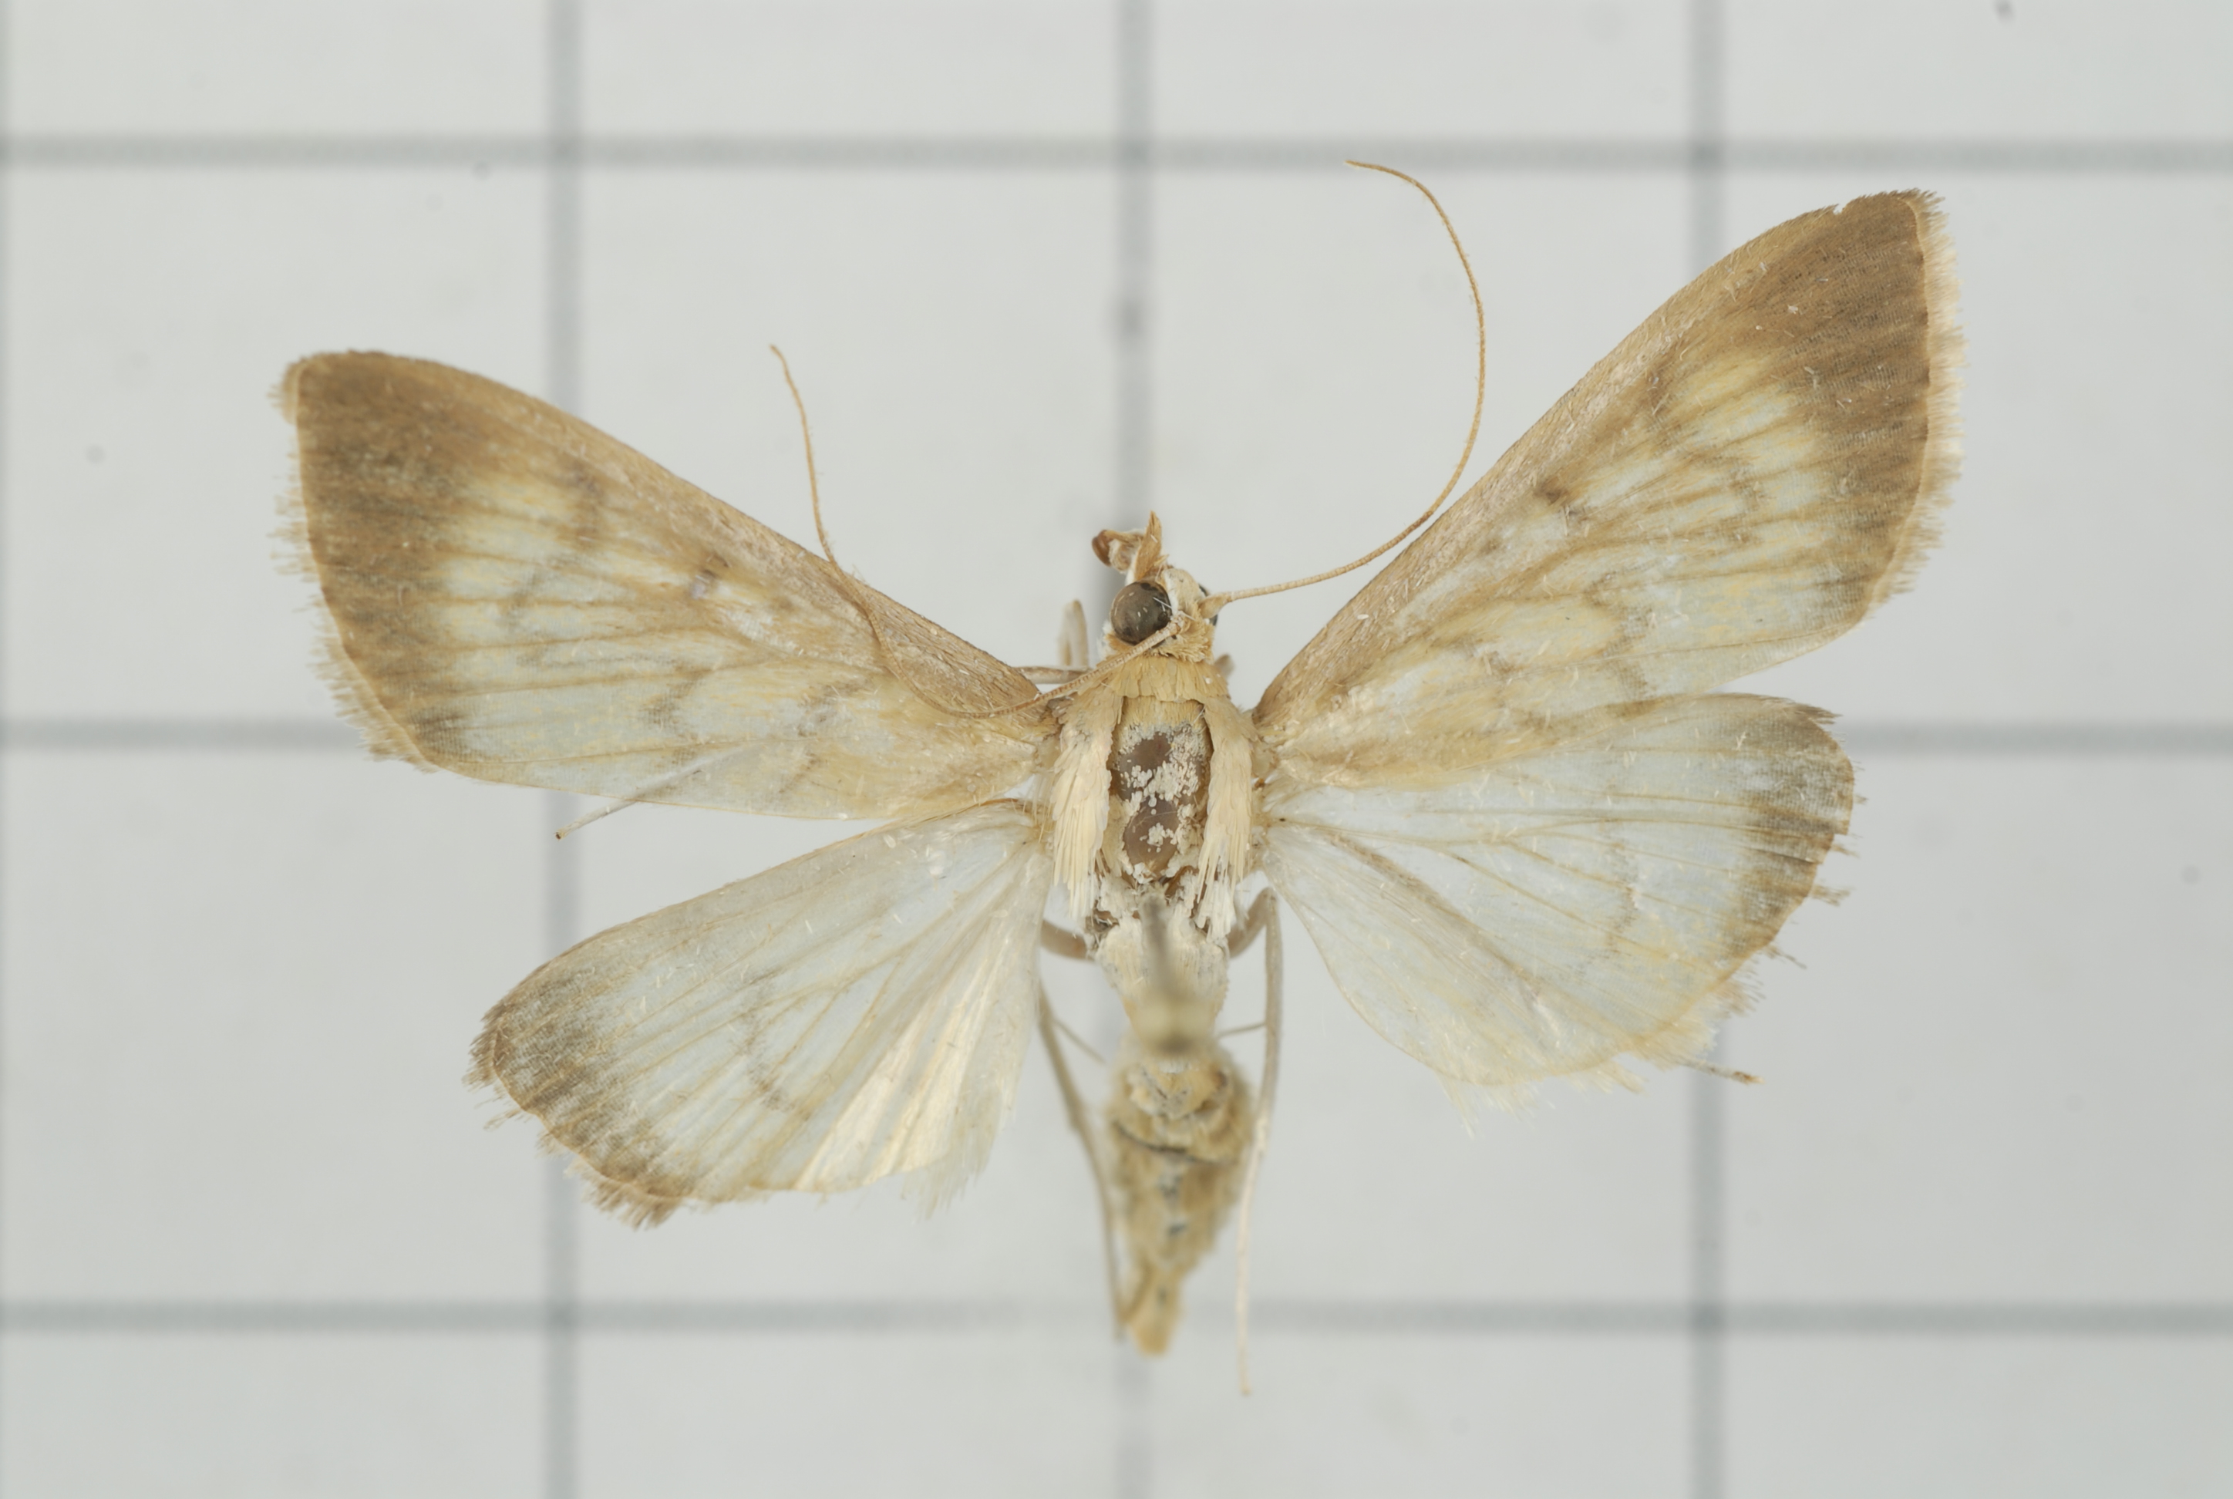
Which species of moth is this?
Crypsiptya coclesalis
